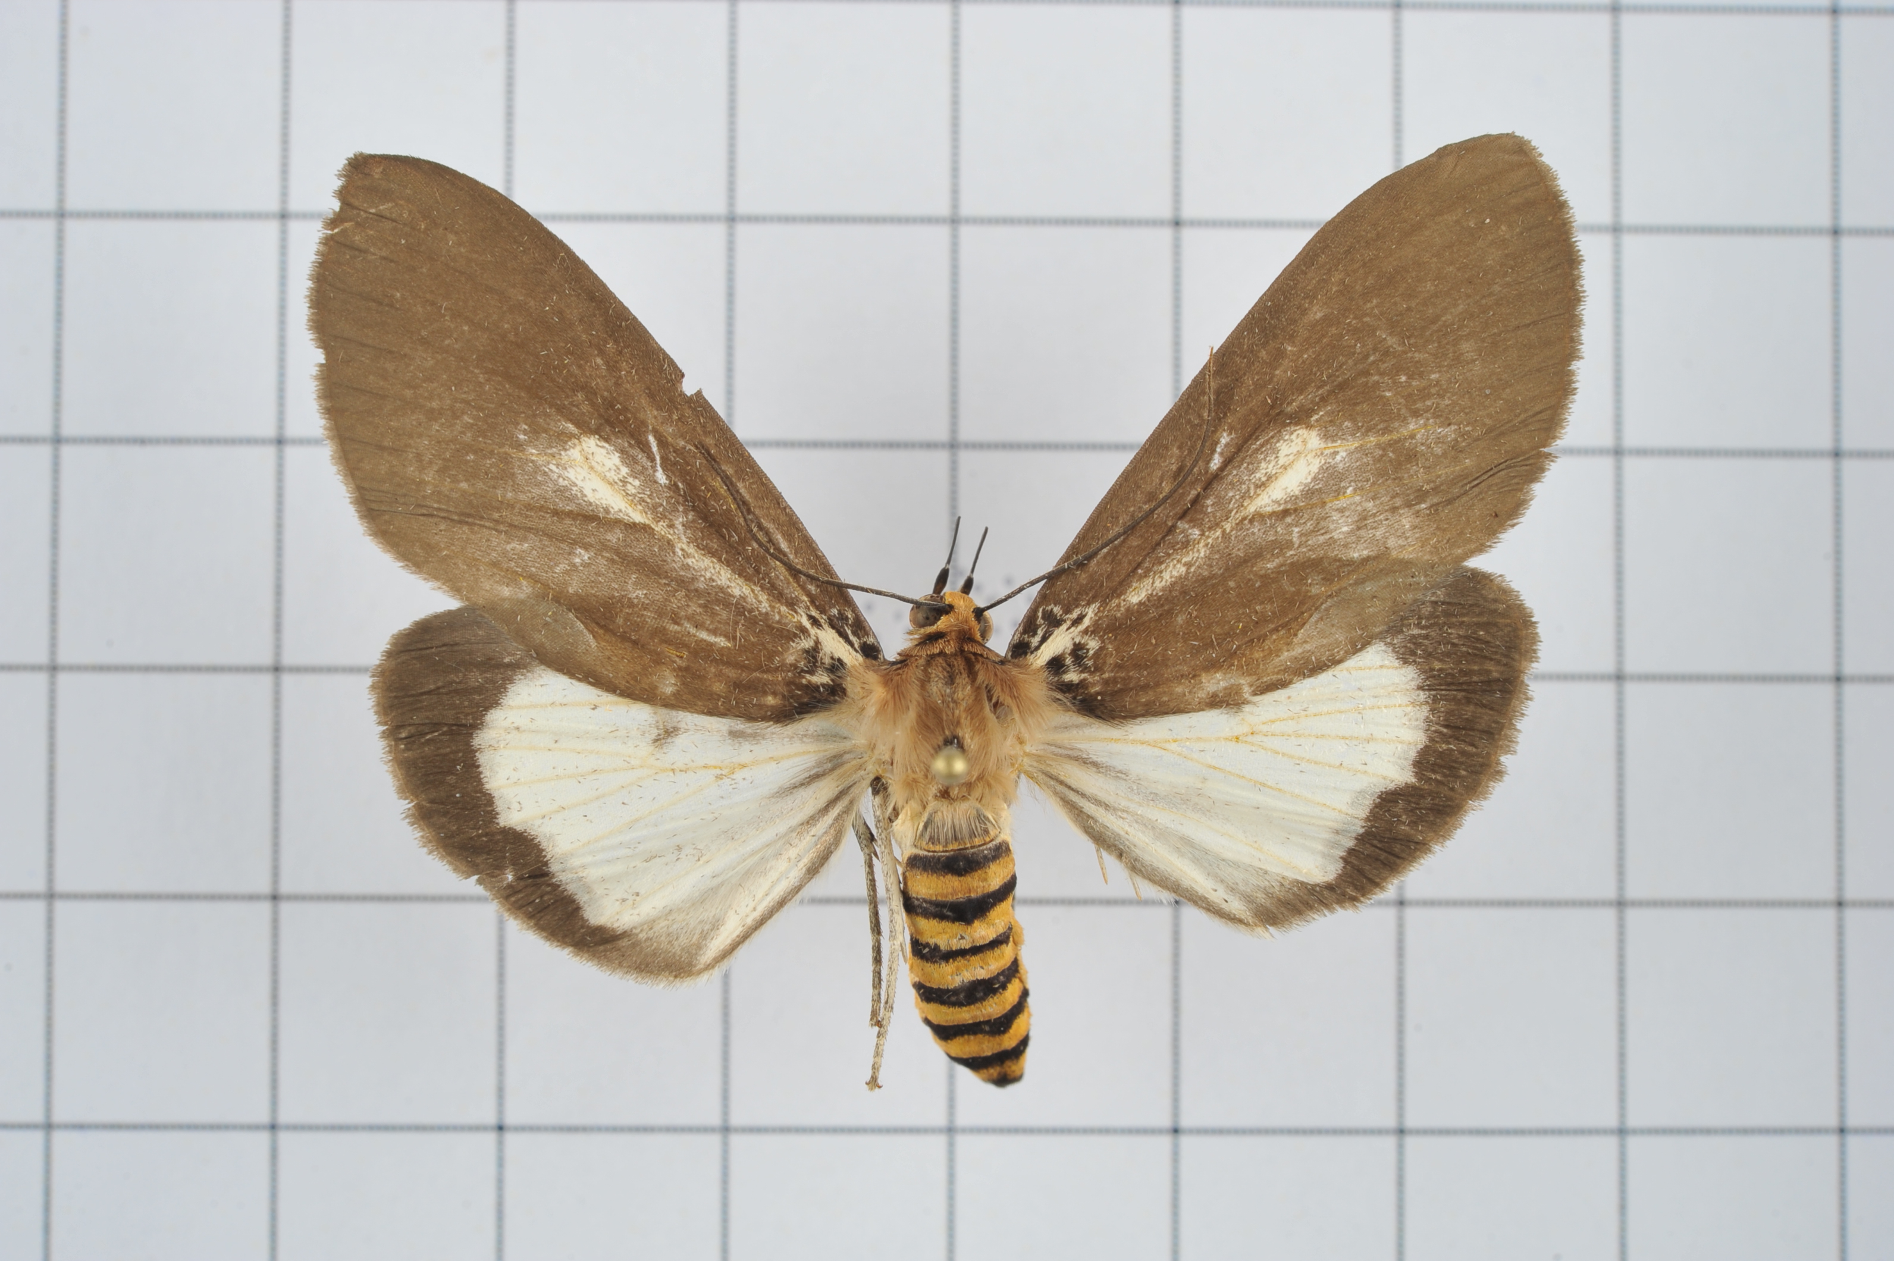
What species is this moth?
Asota heliconia zebrina
